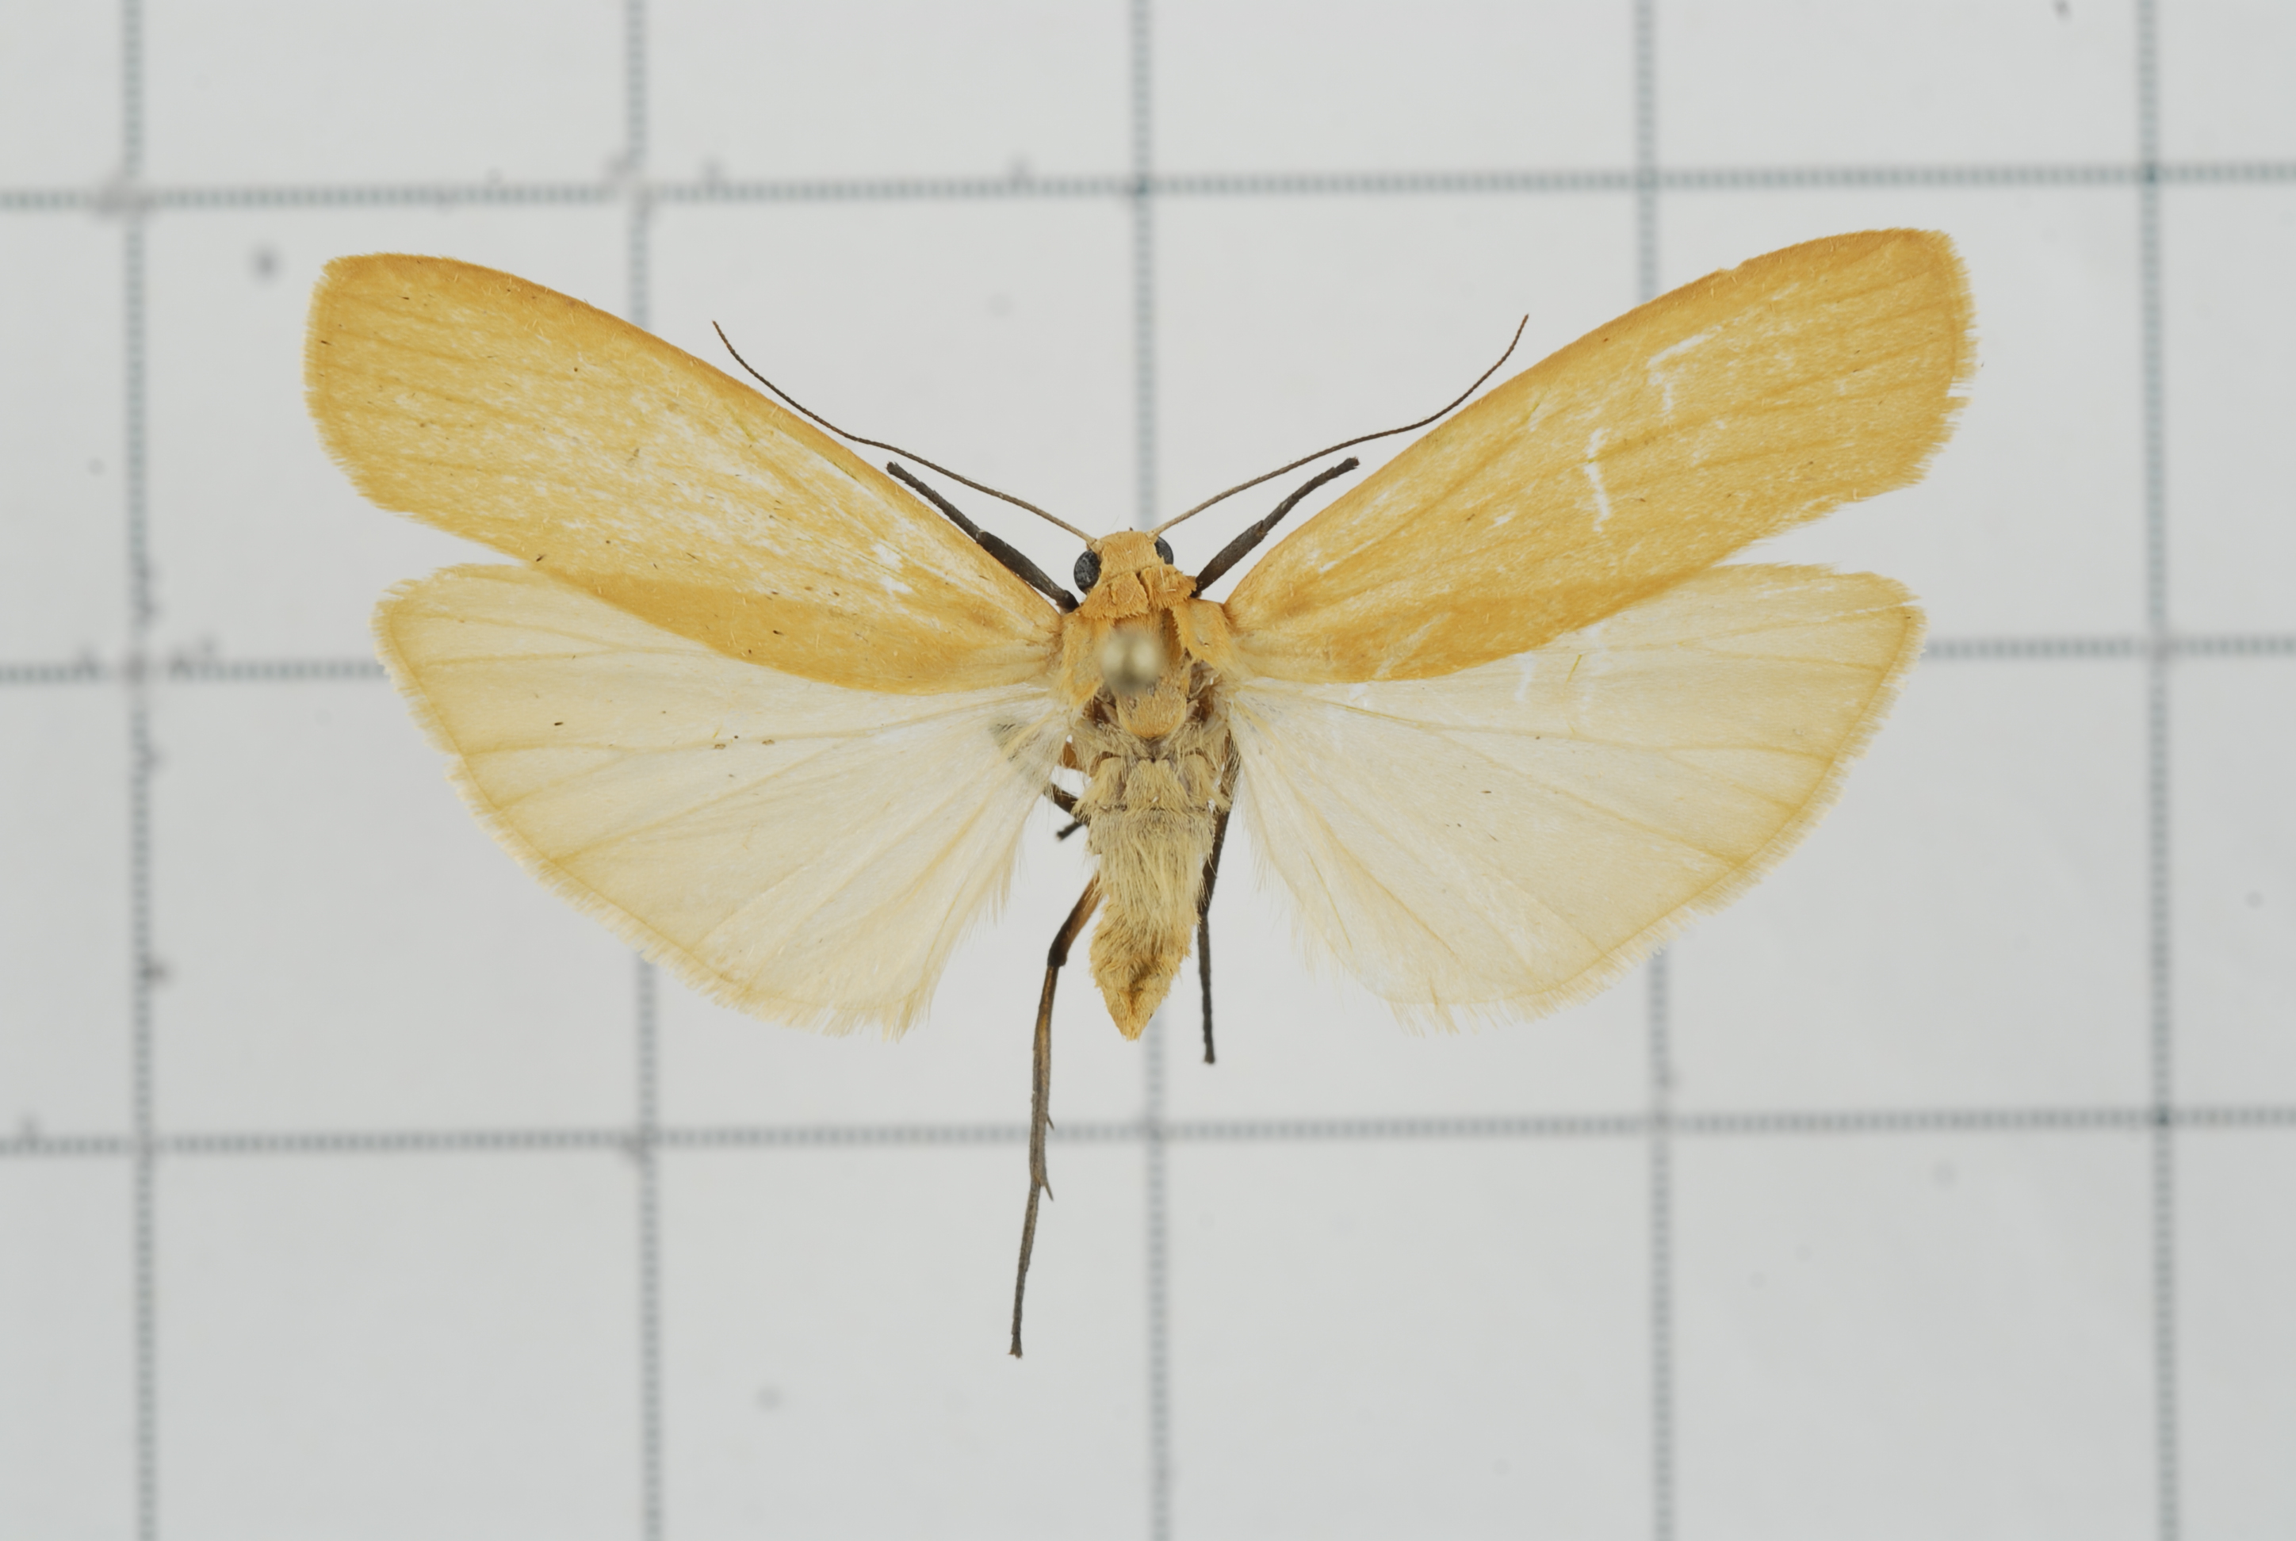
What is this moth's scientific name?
Katha magnata magnata
